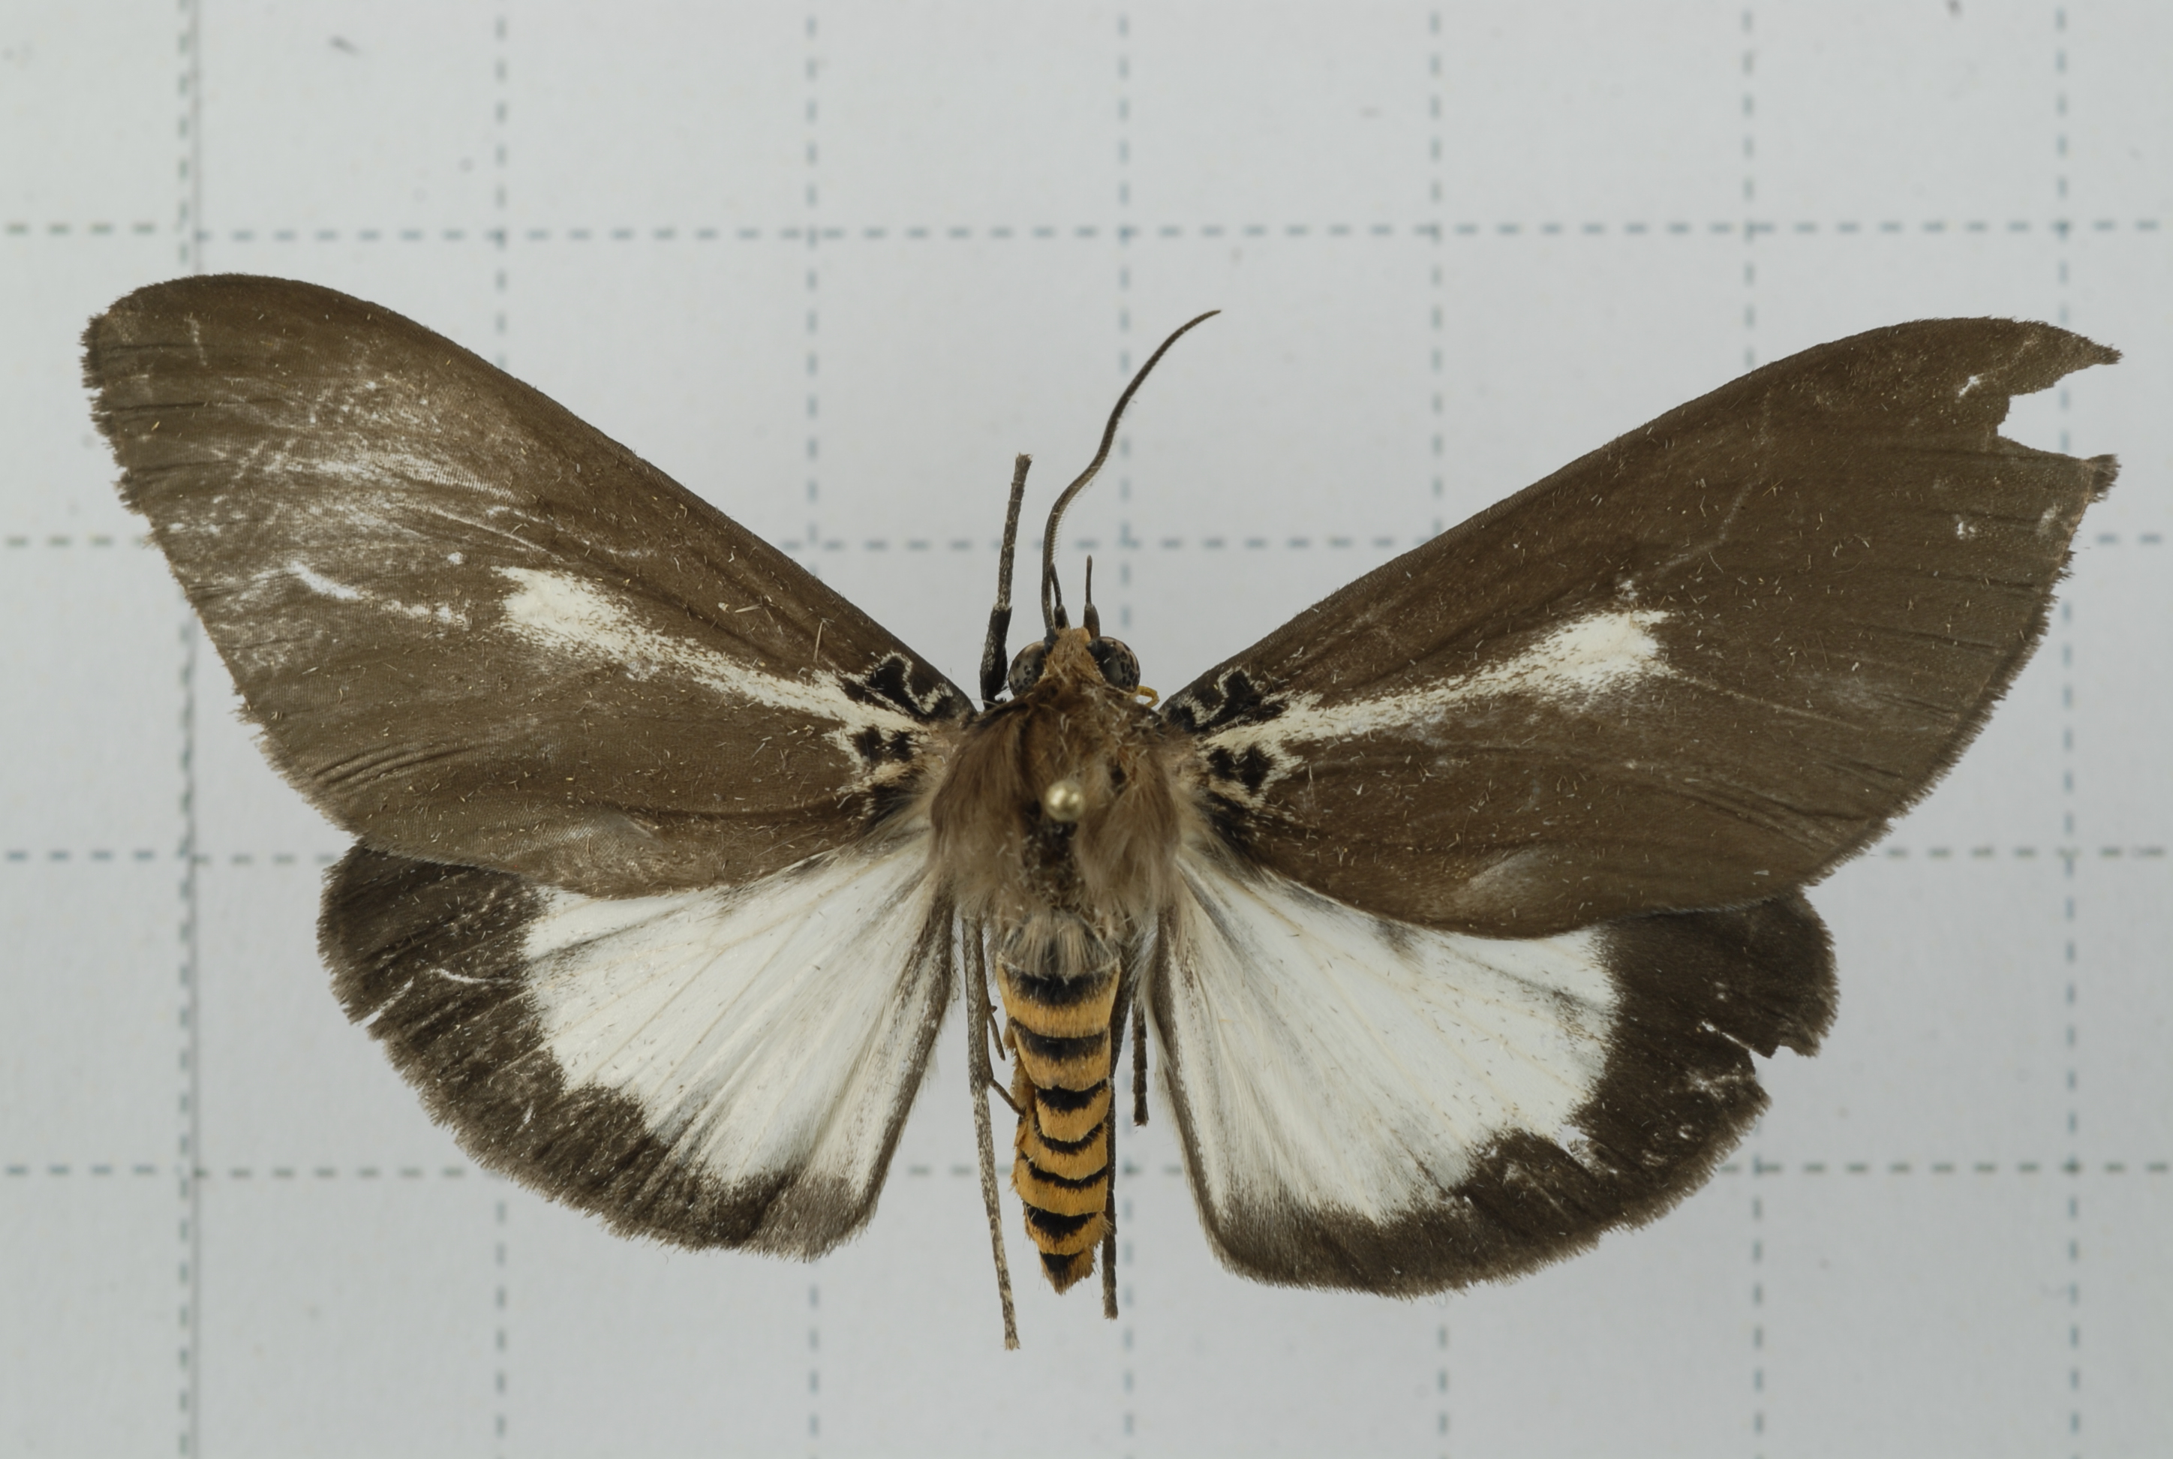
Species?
Asota heliconia zebrina
